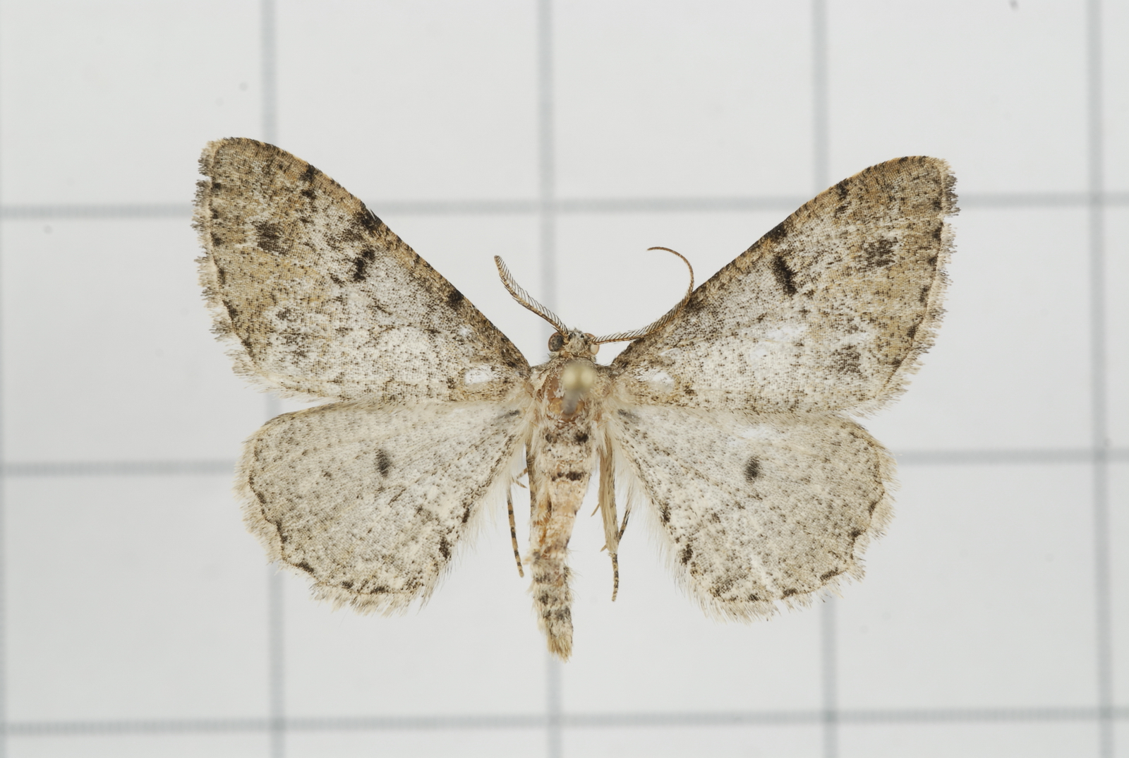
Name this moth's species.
Alcis nubeculosa
